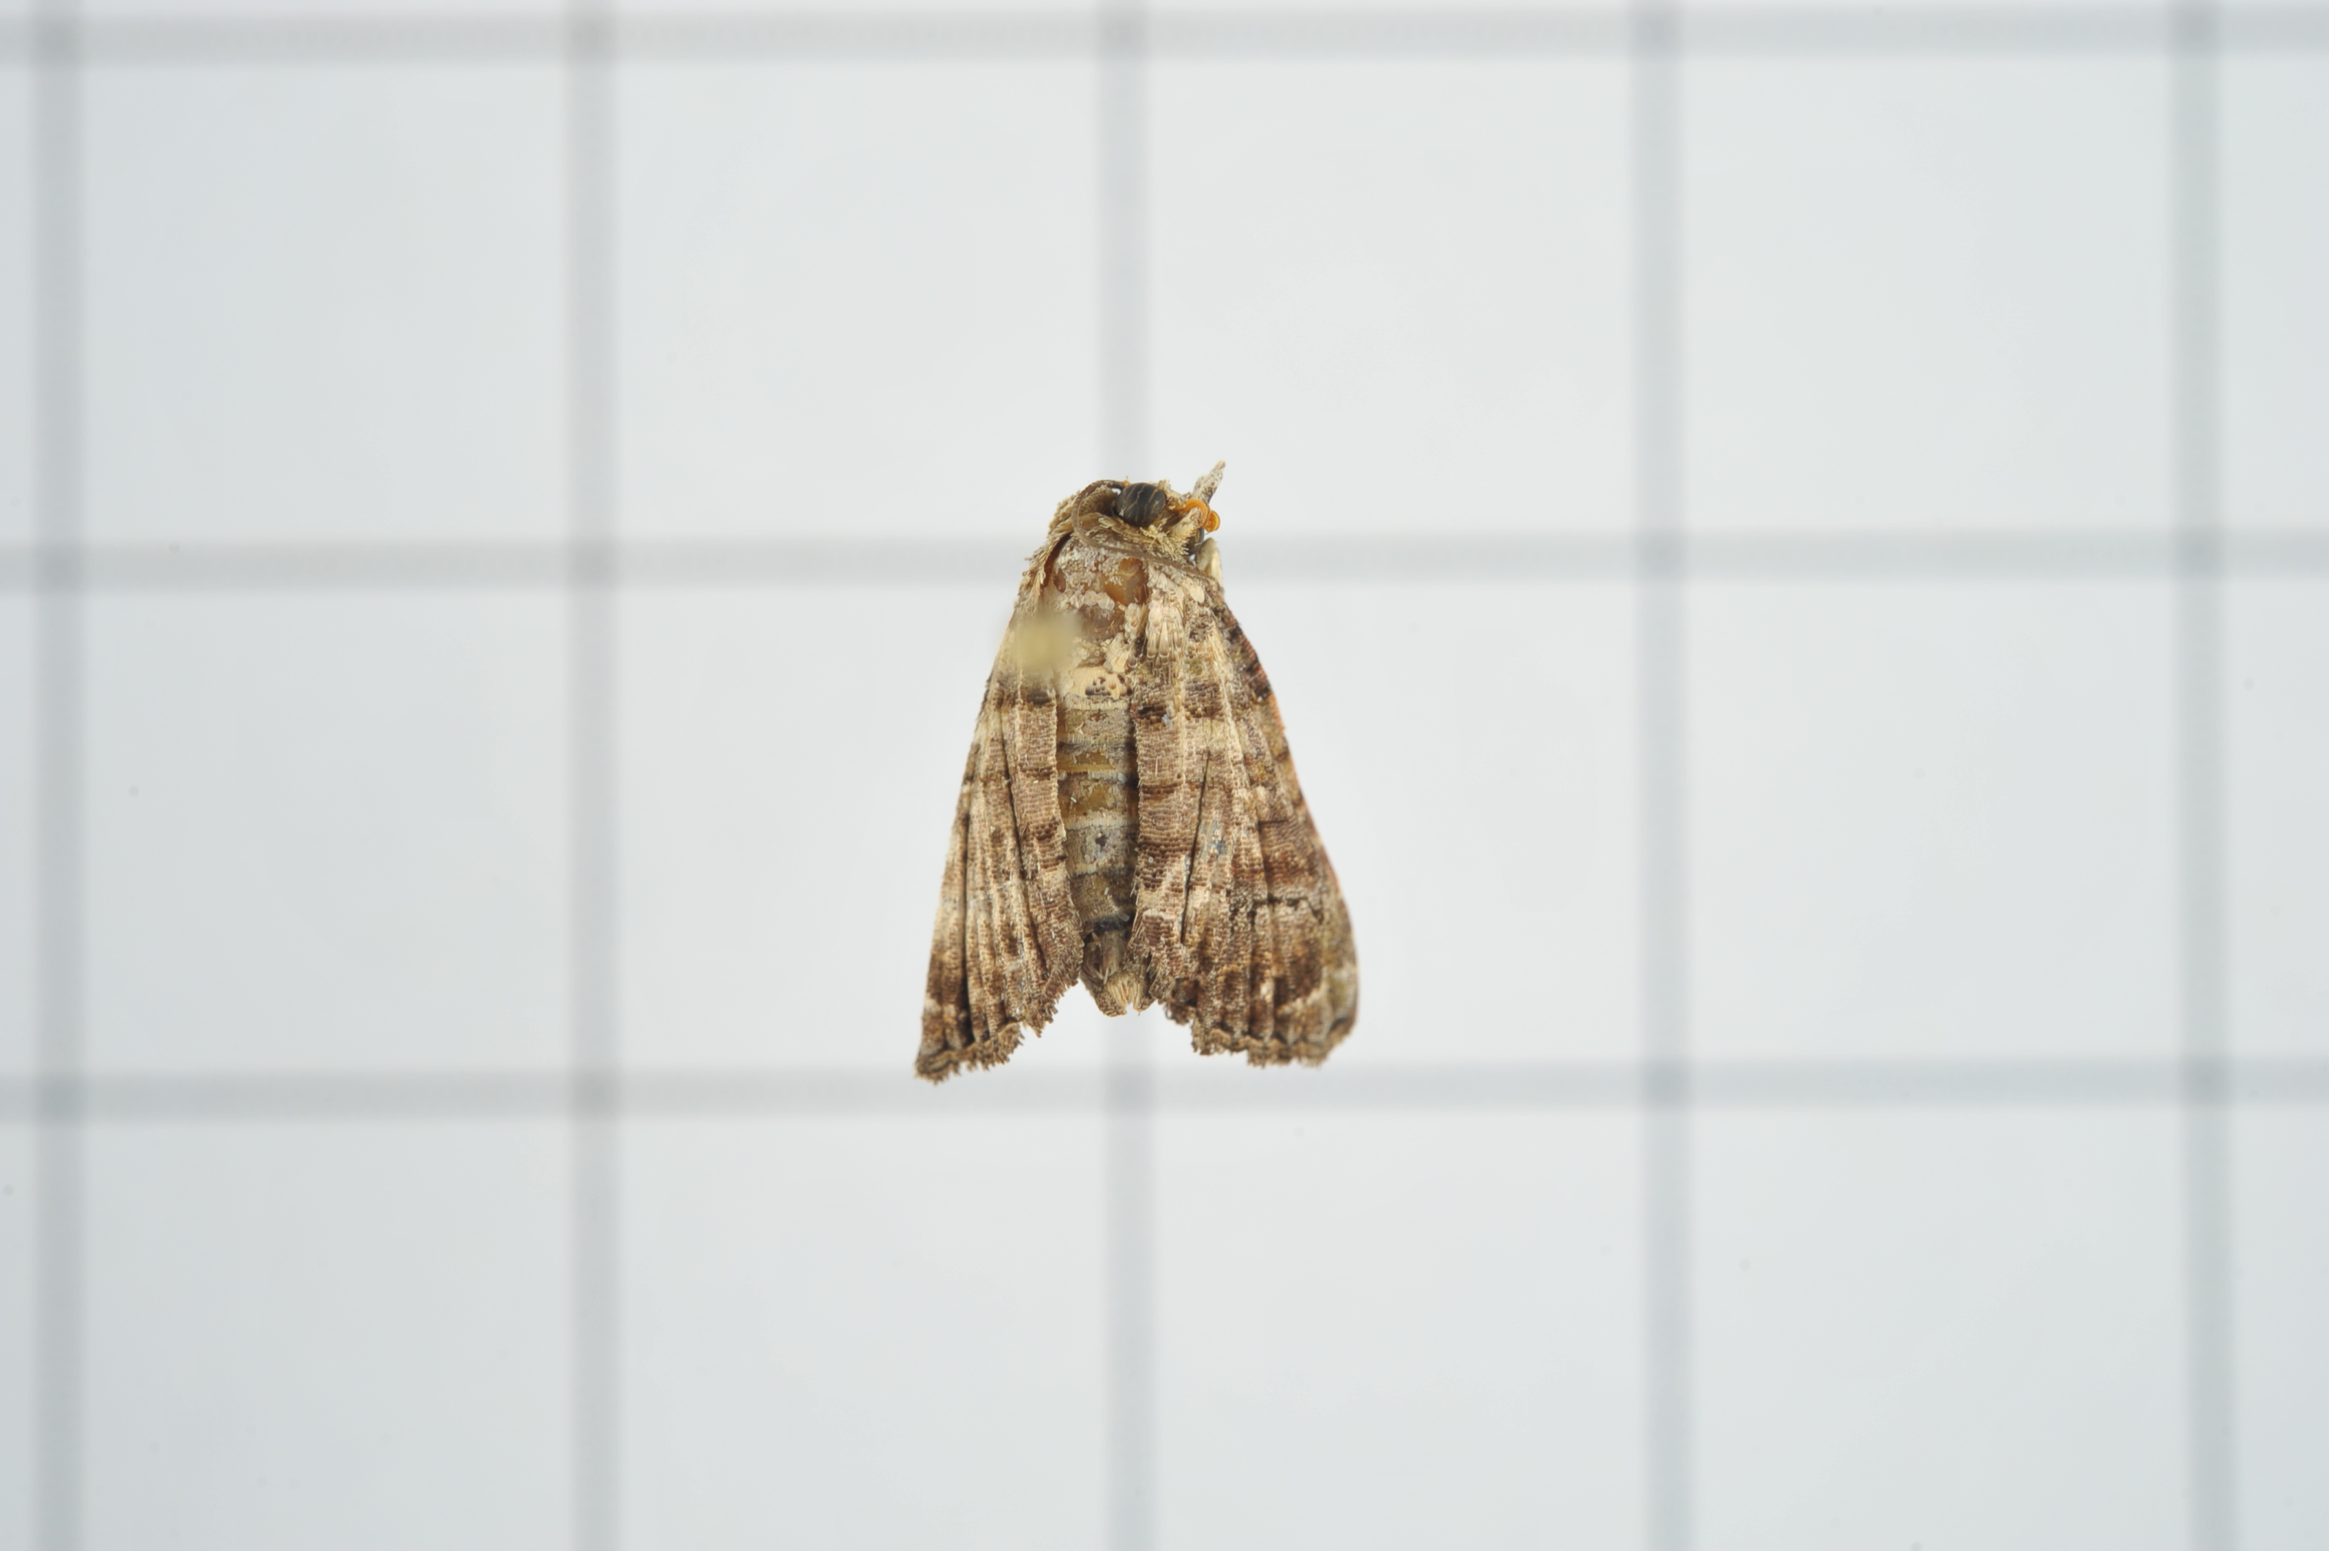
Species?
Chlumetia transversa
